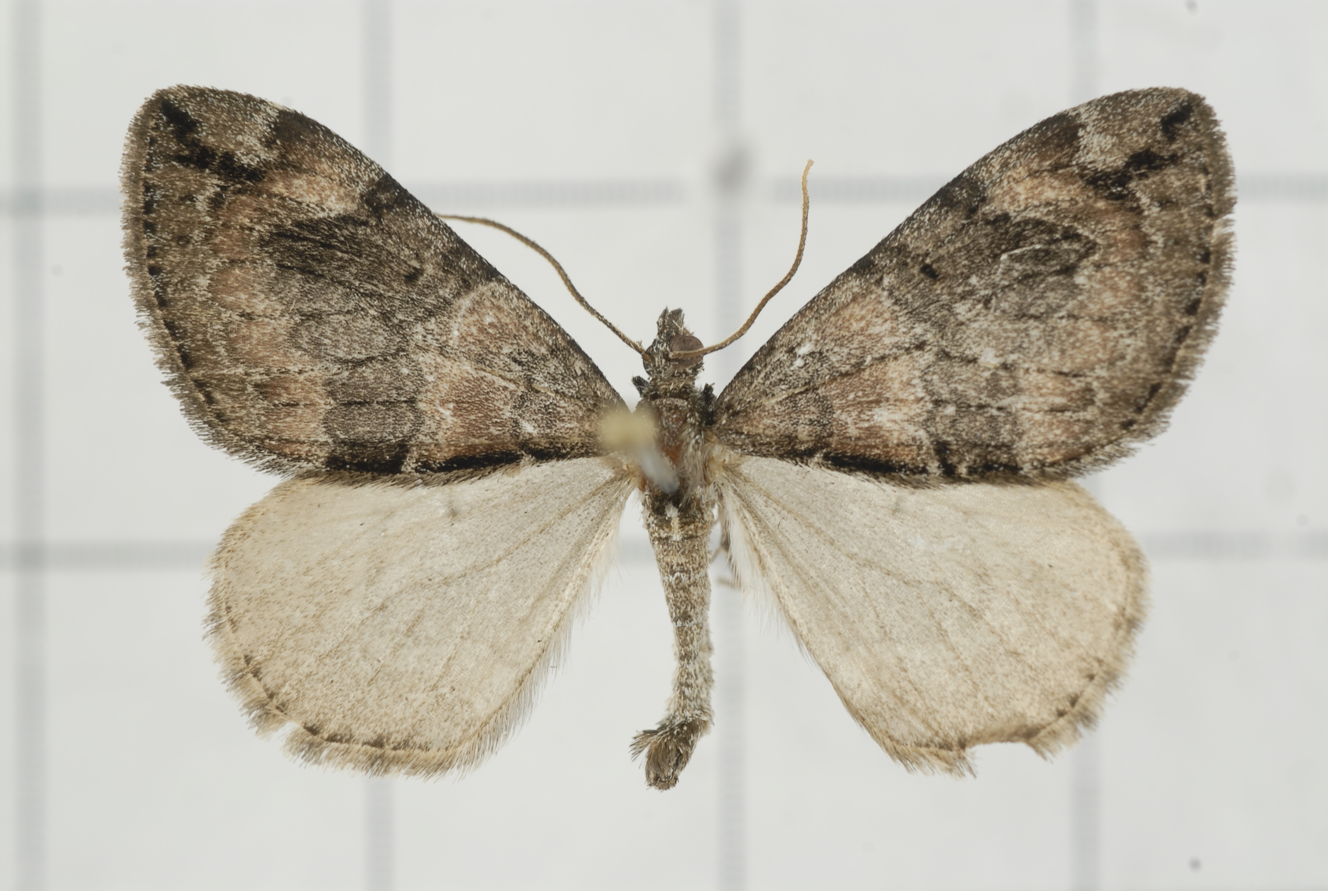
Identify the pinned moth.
Heterothera sororcula
